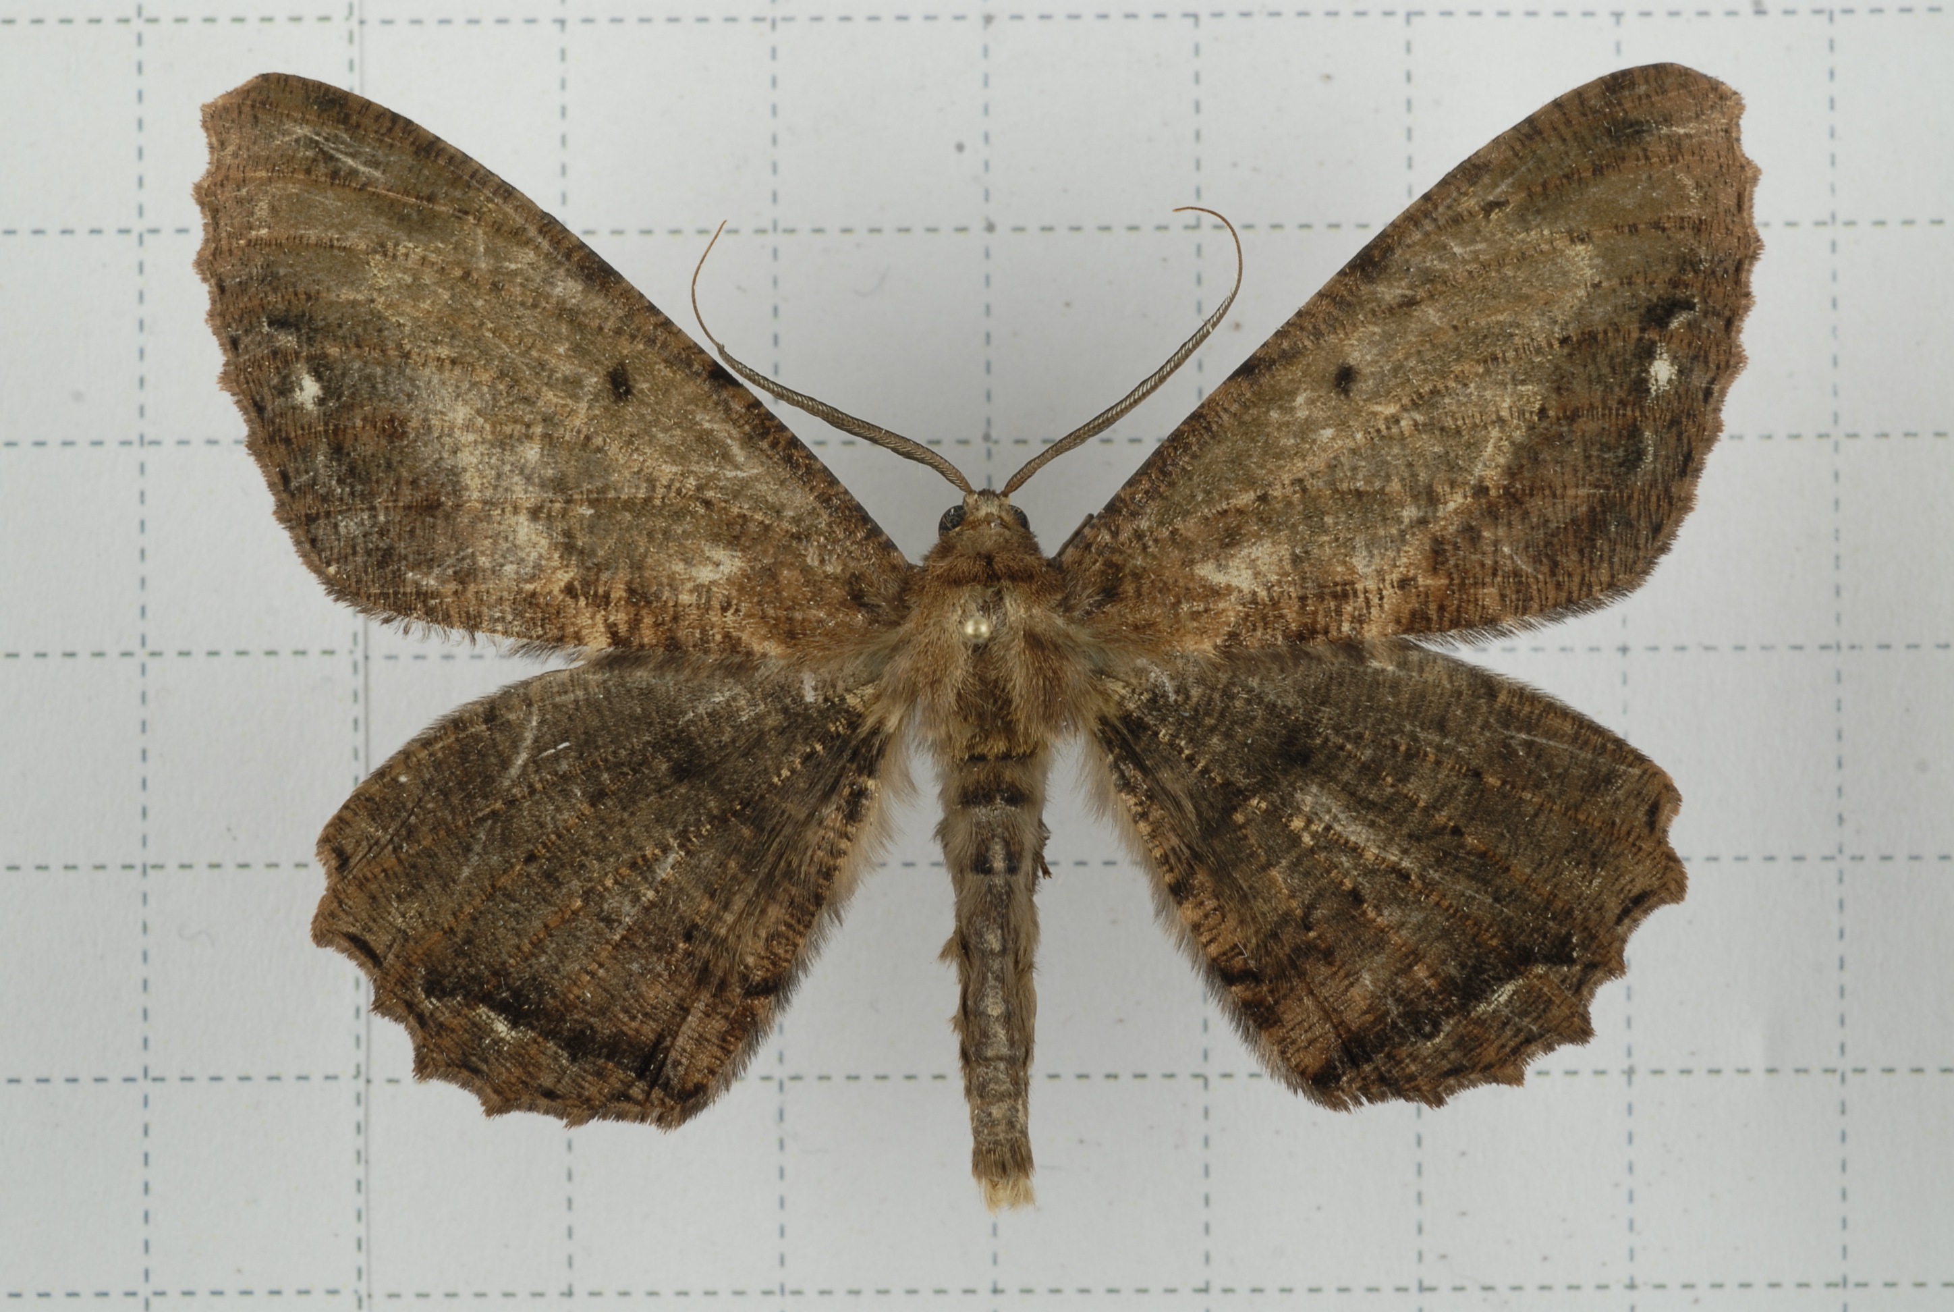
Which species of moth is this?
Chorodna creataria
